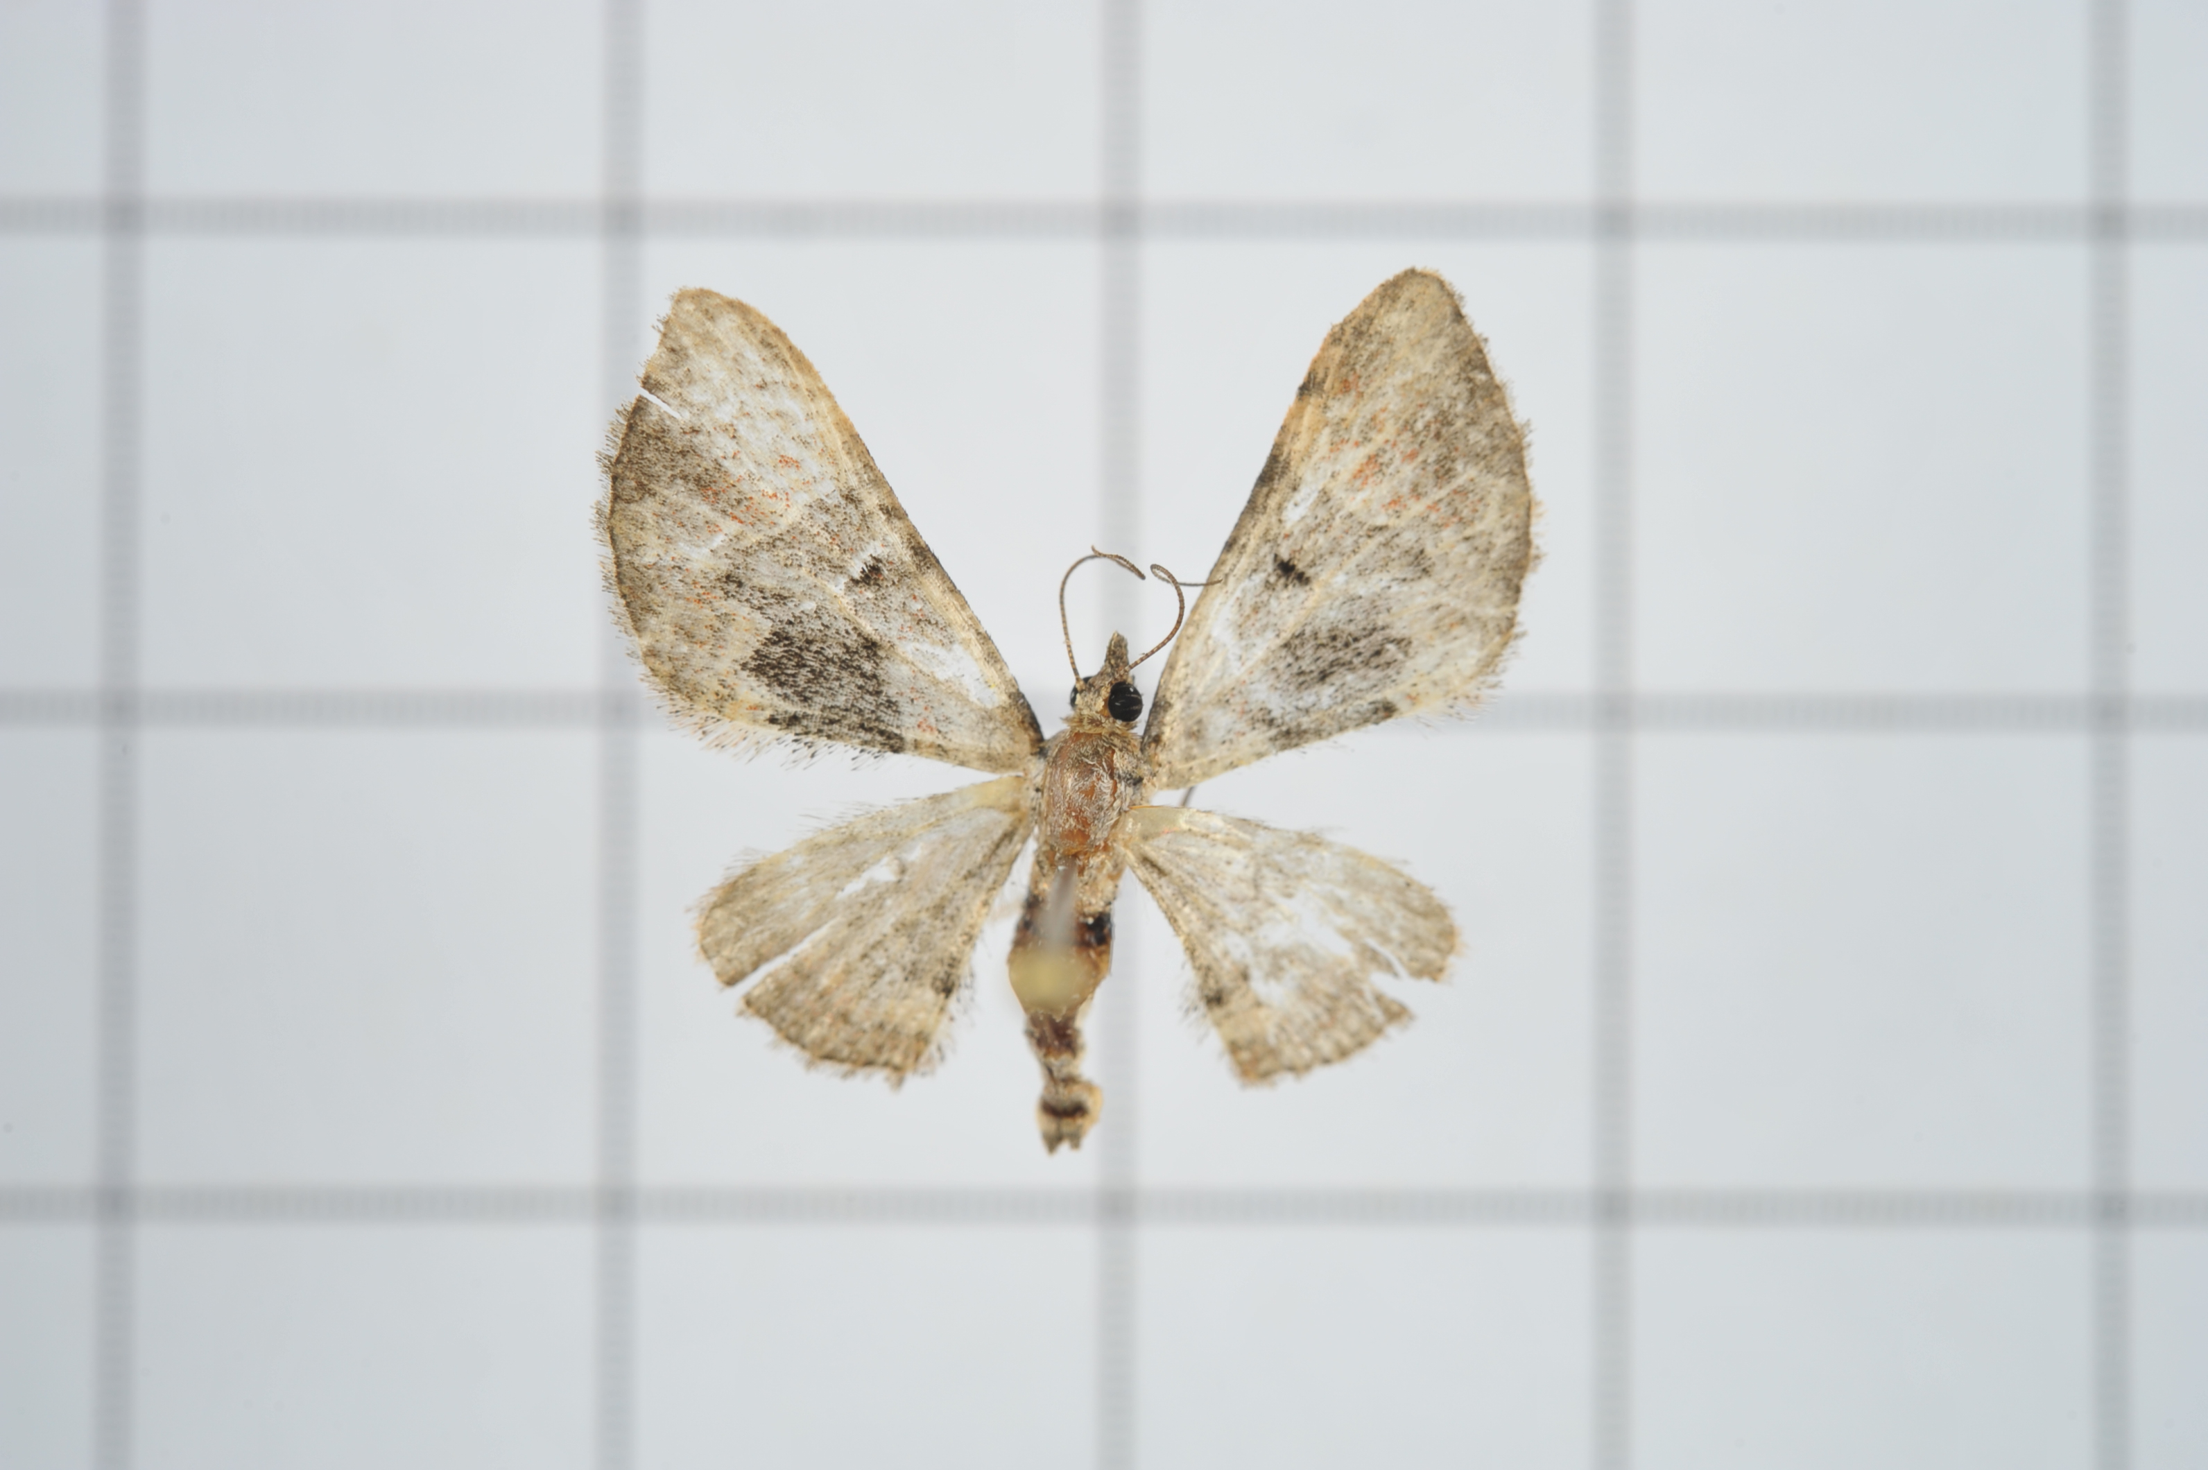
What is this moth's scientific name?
Mnesiloba dentifascia
